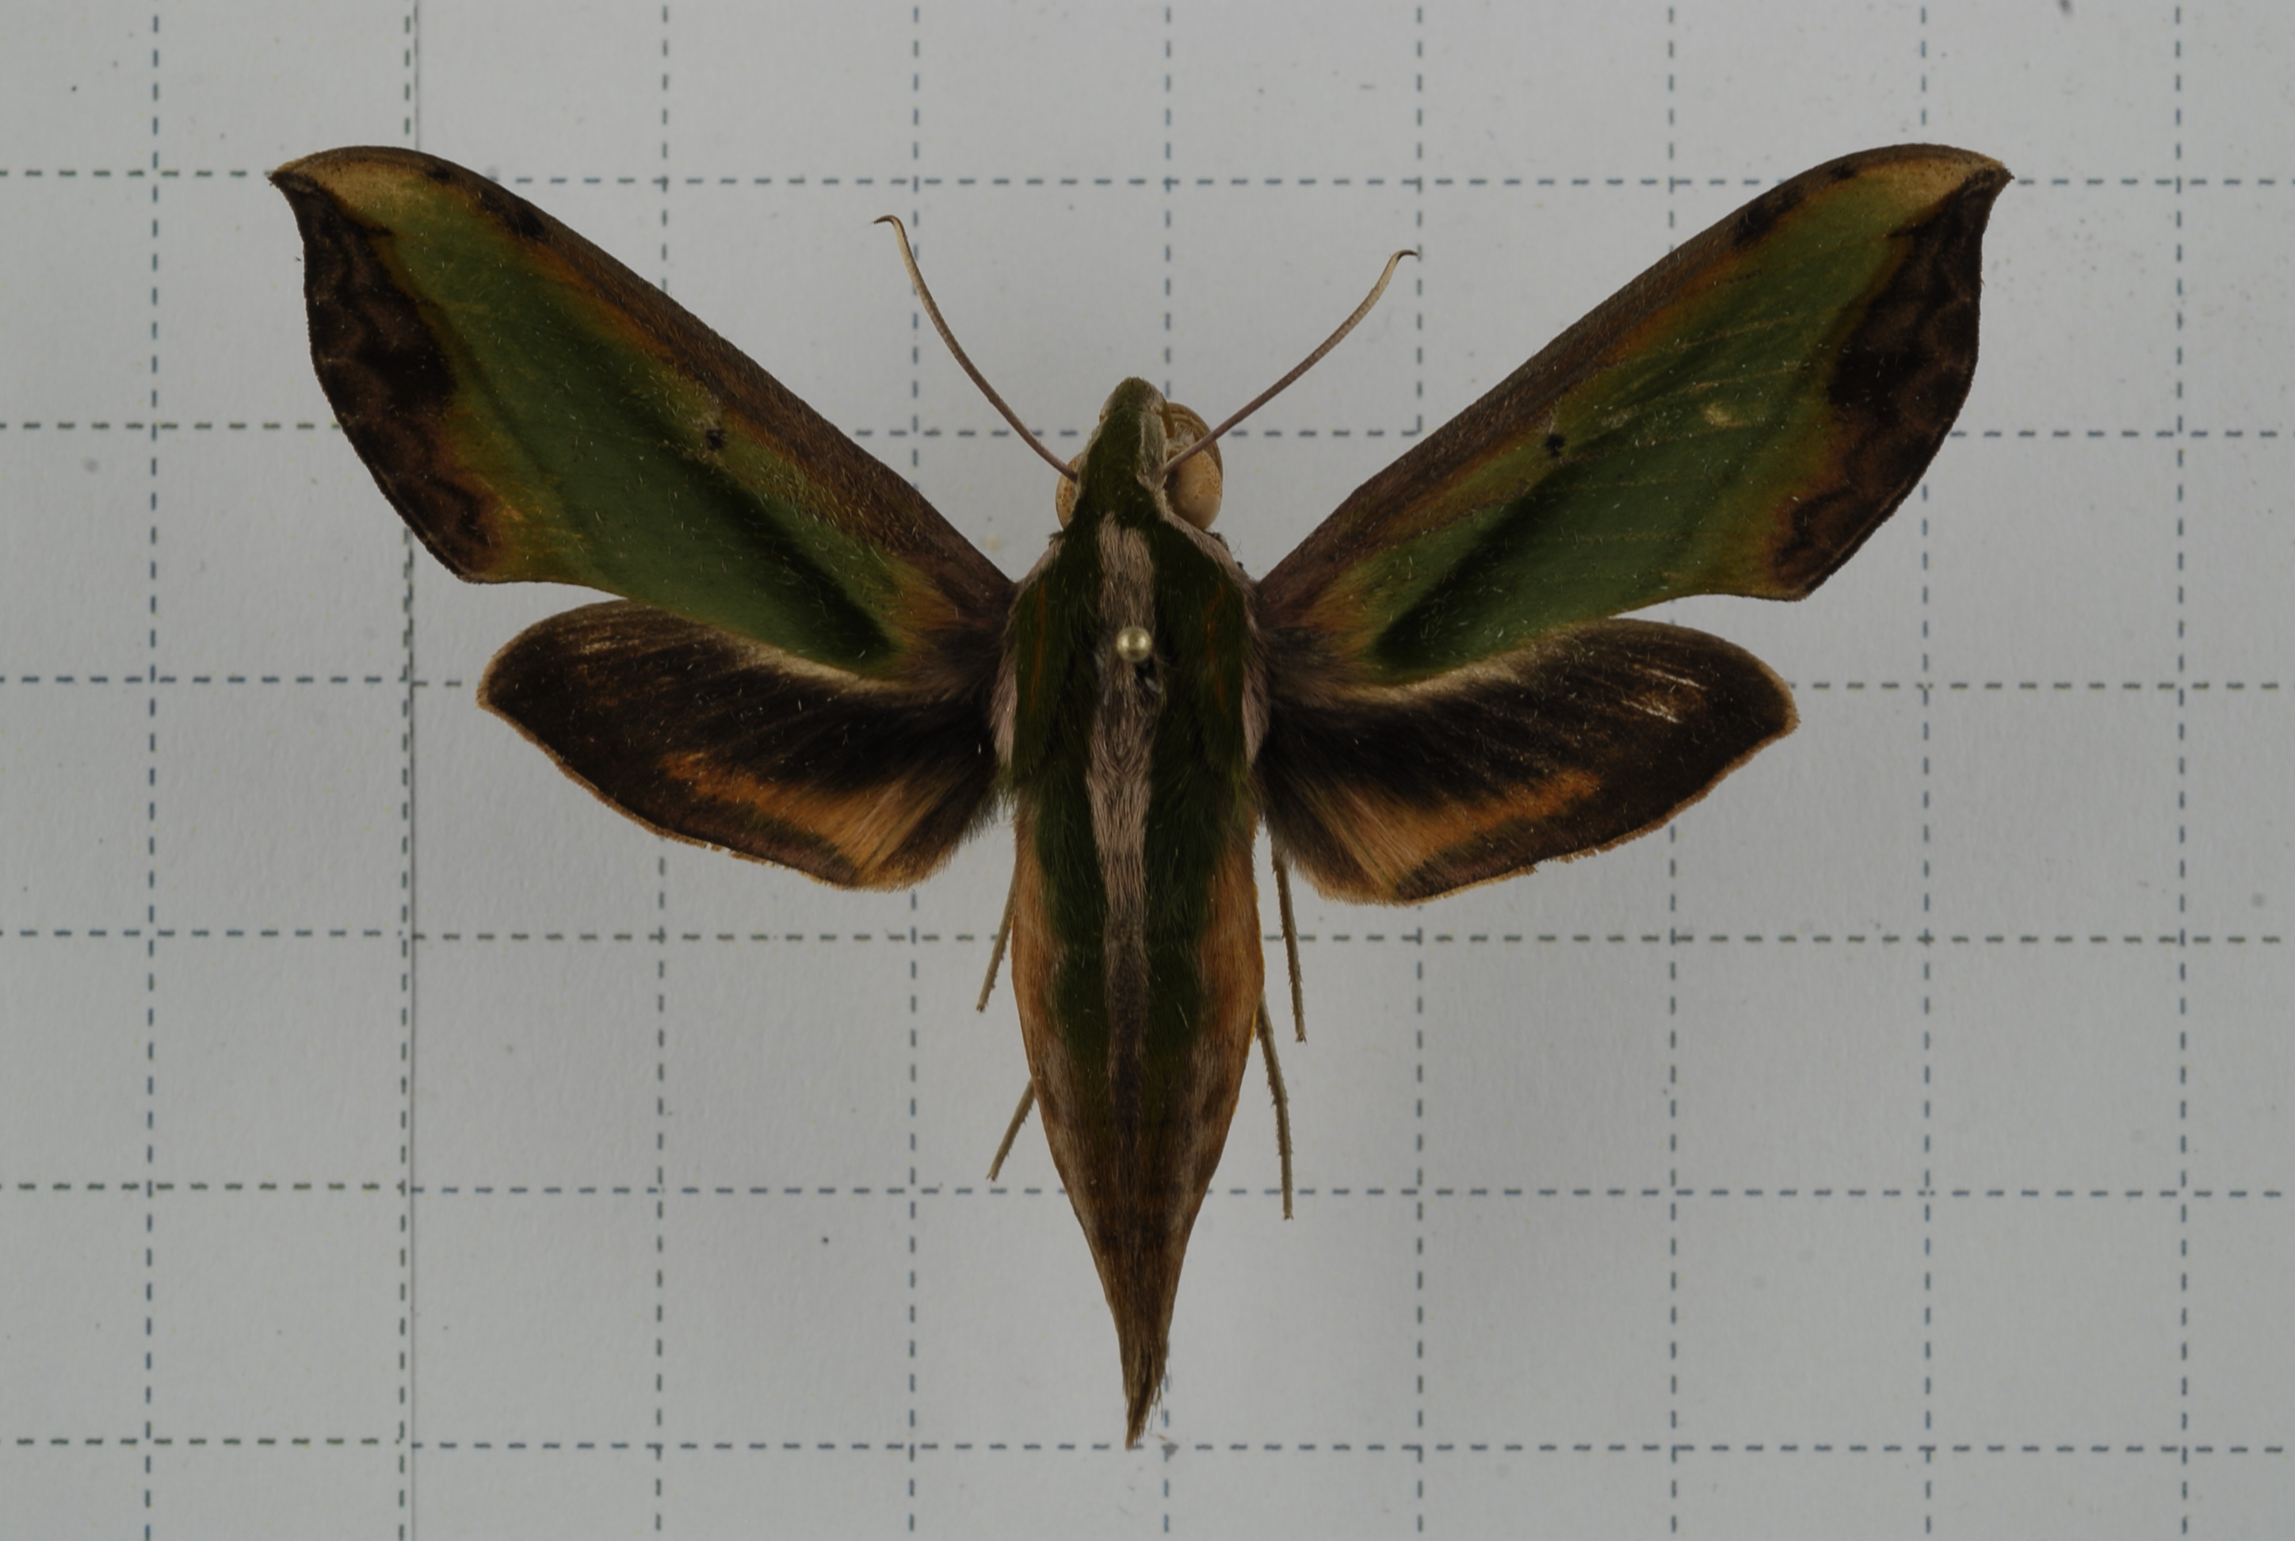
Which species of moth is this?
Pergesa acteus
